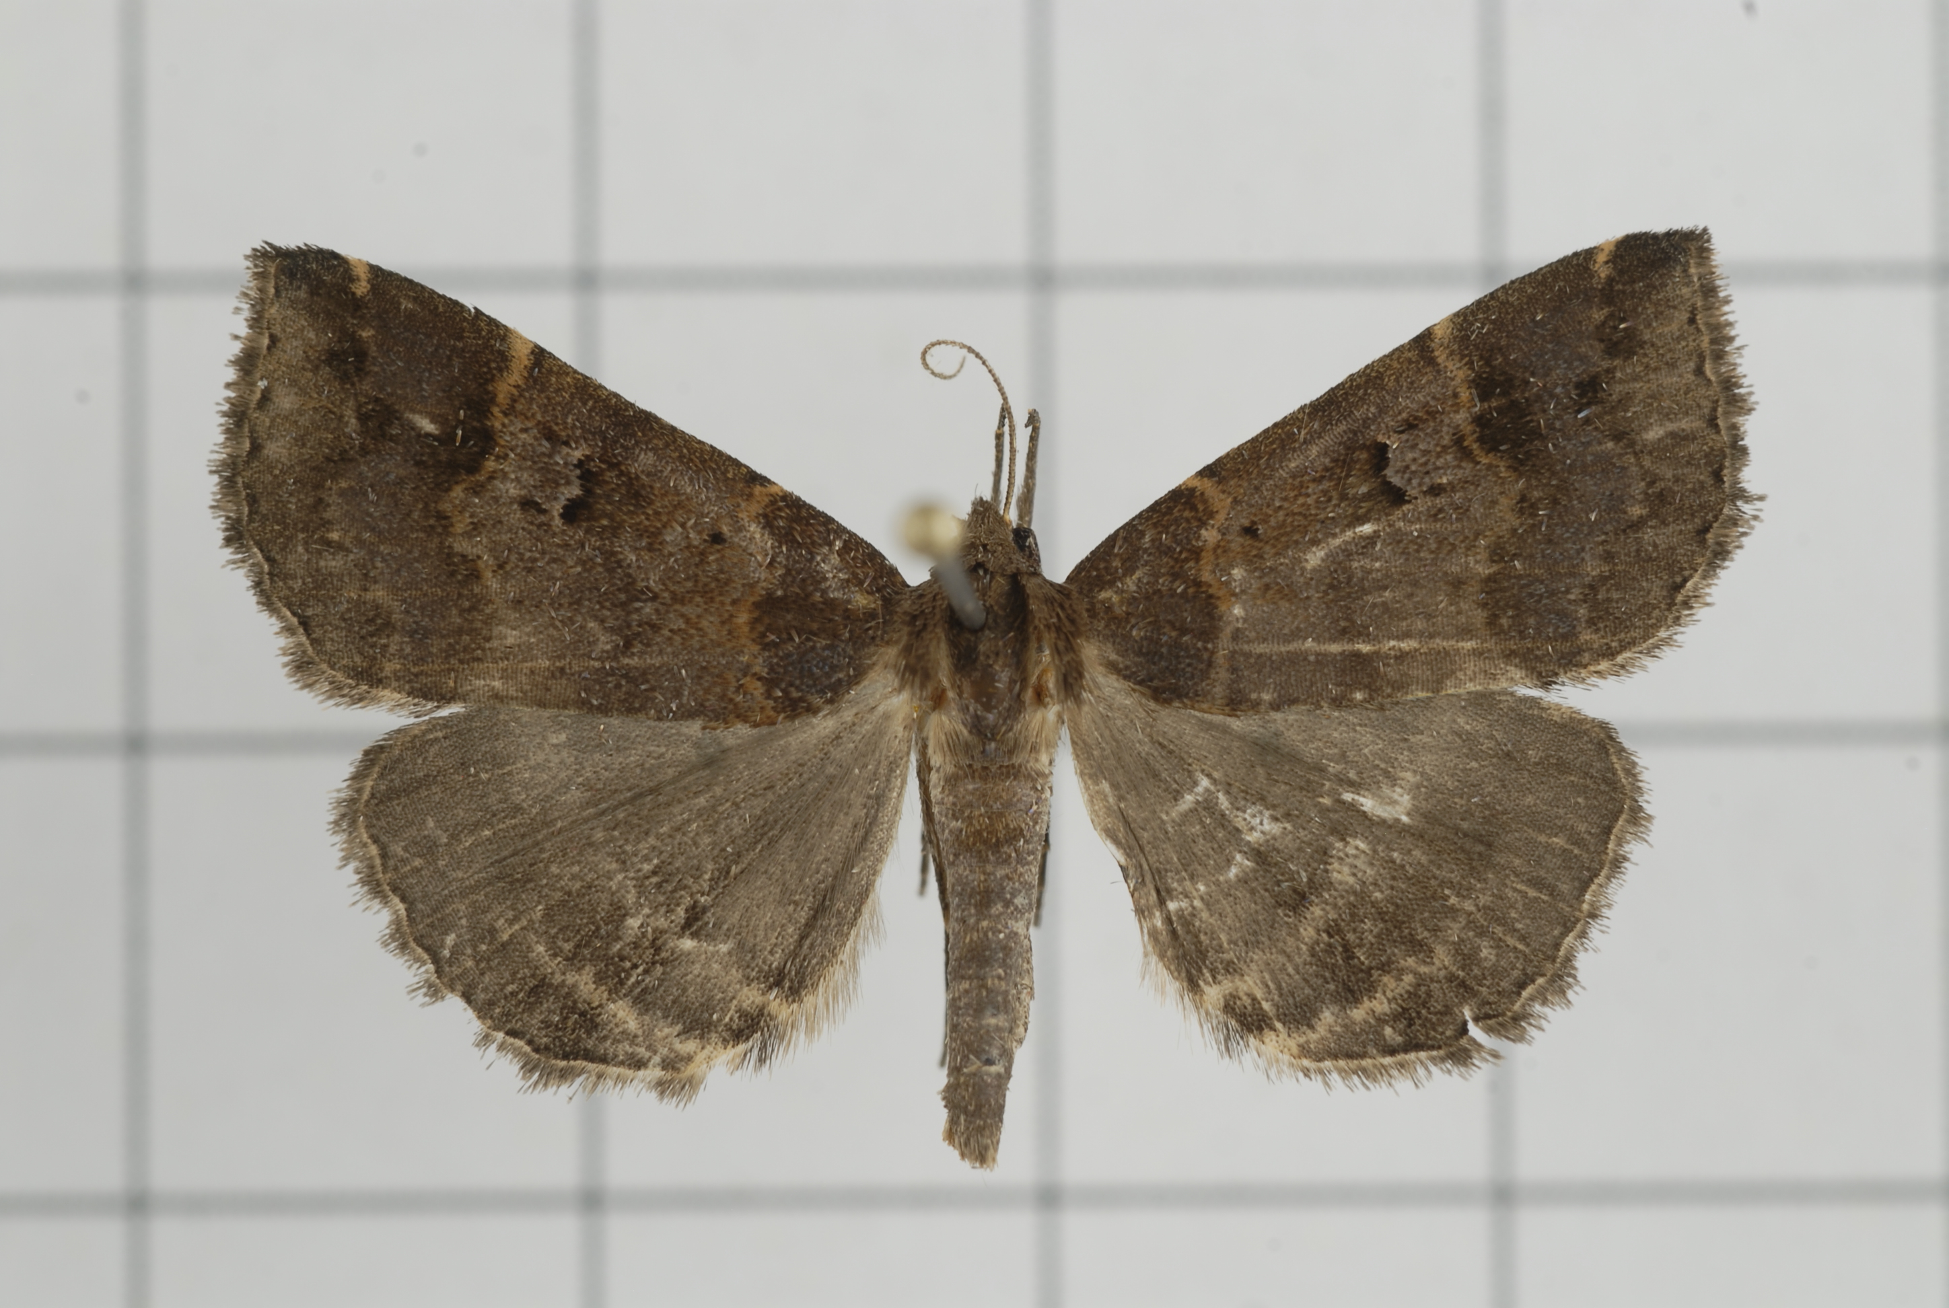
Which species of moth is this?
Bertula hadenalis
